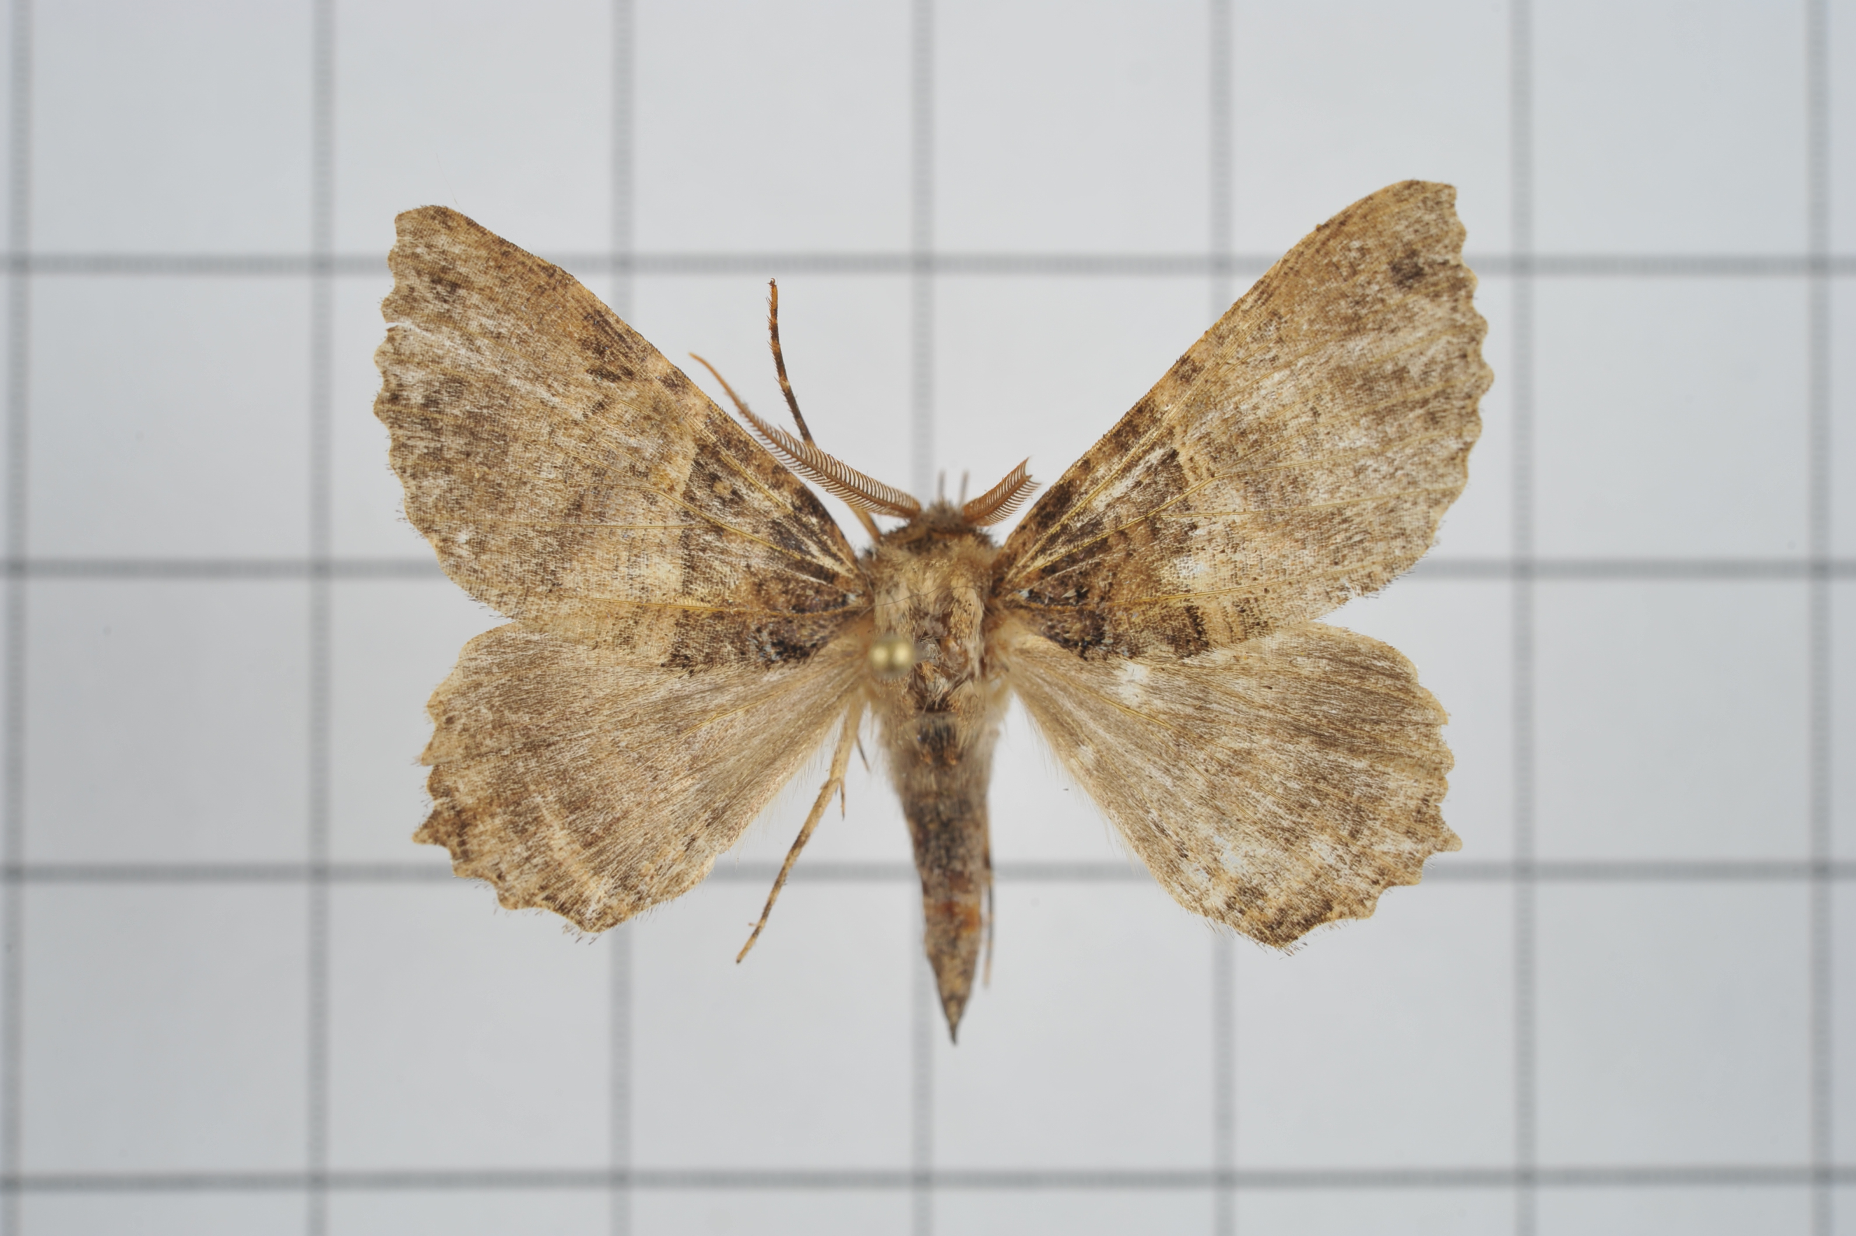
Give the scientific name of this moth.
Daddala lucilla
